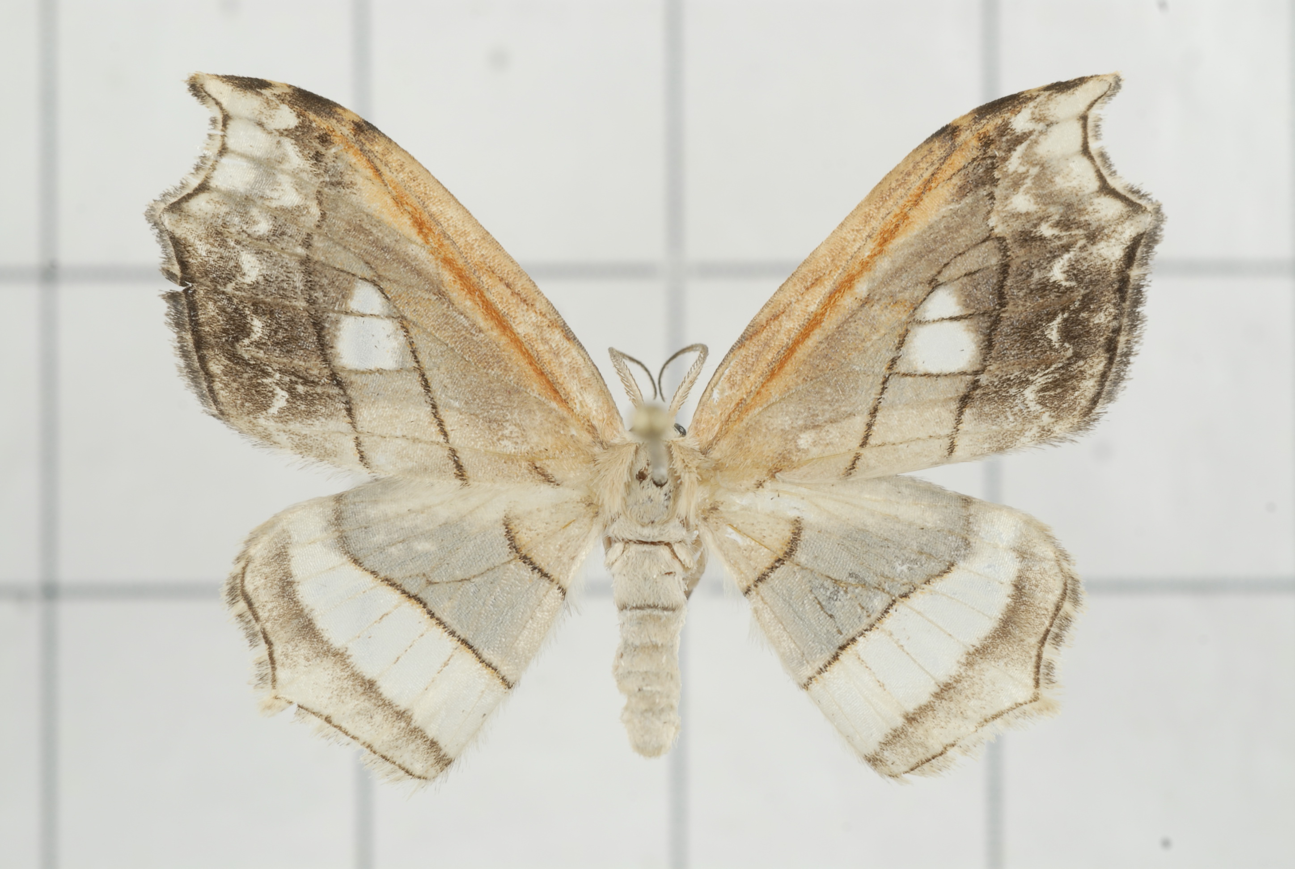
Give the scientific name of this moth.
Leucoblepsis taiwanensis
